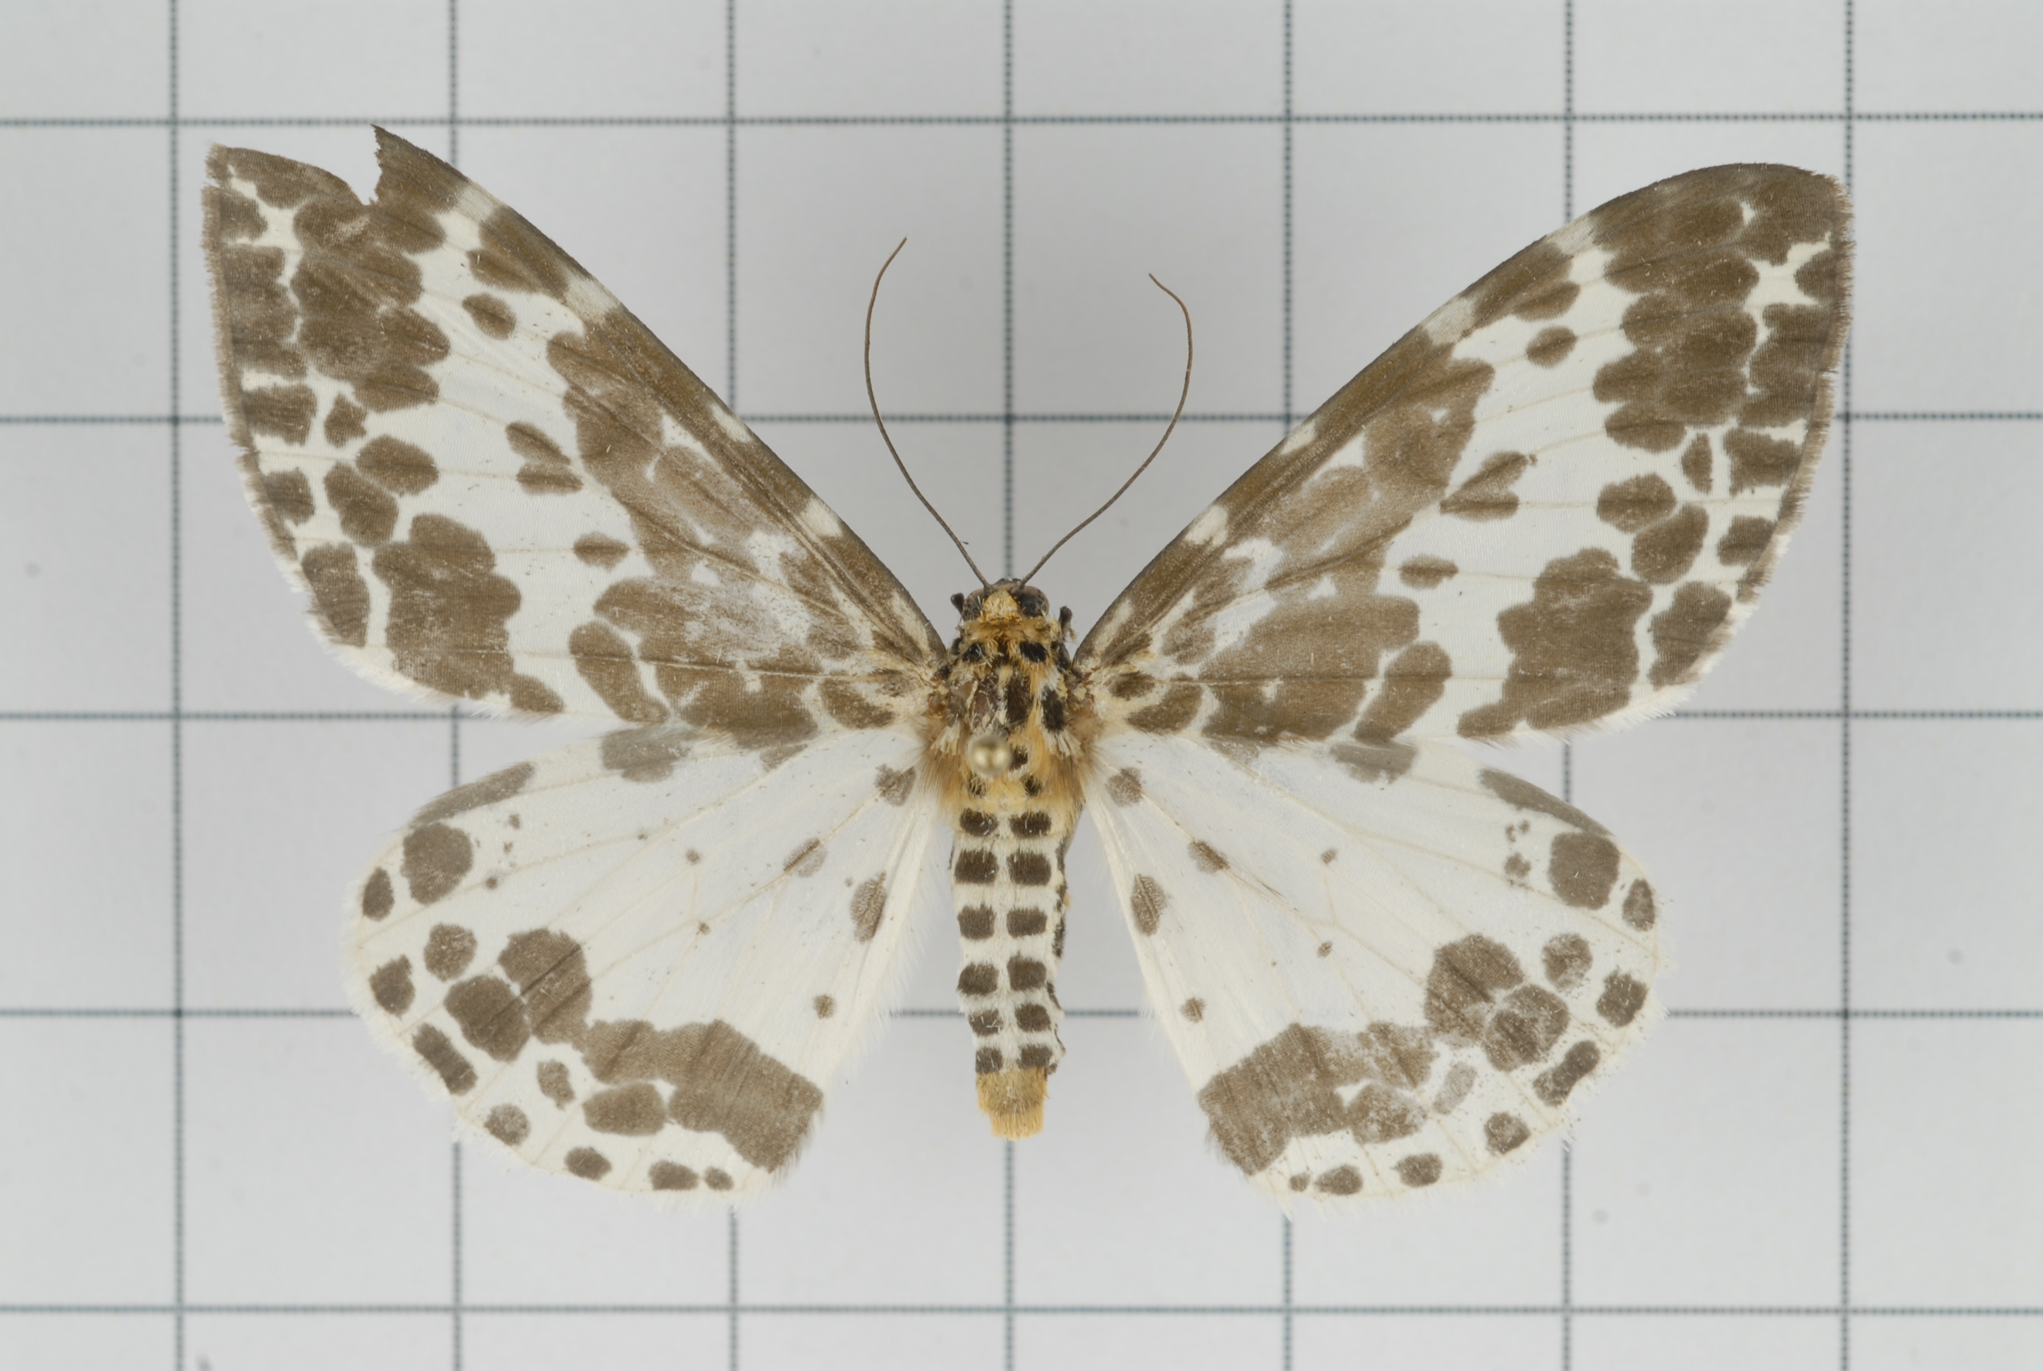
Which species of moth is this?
Pogonopygia pavida pavida
